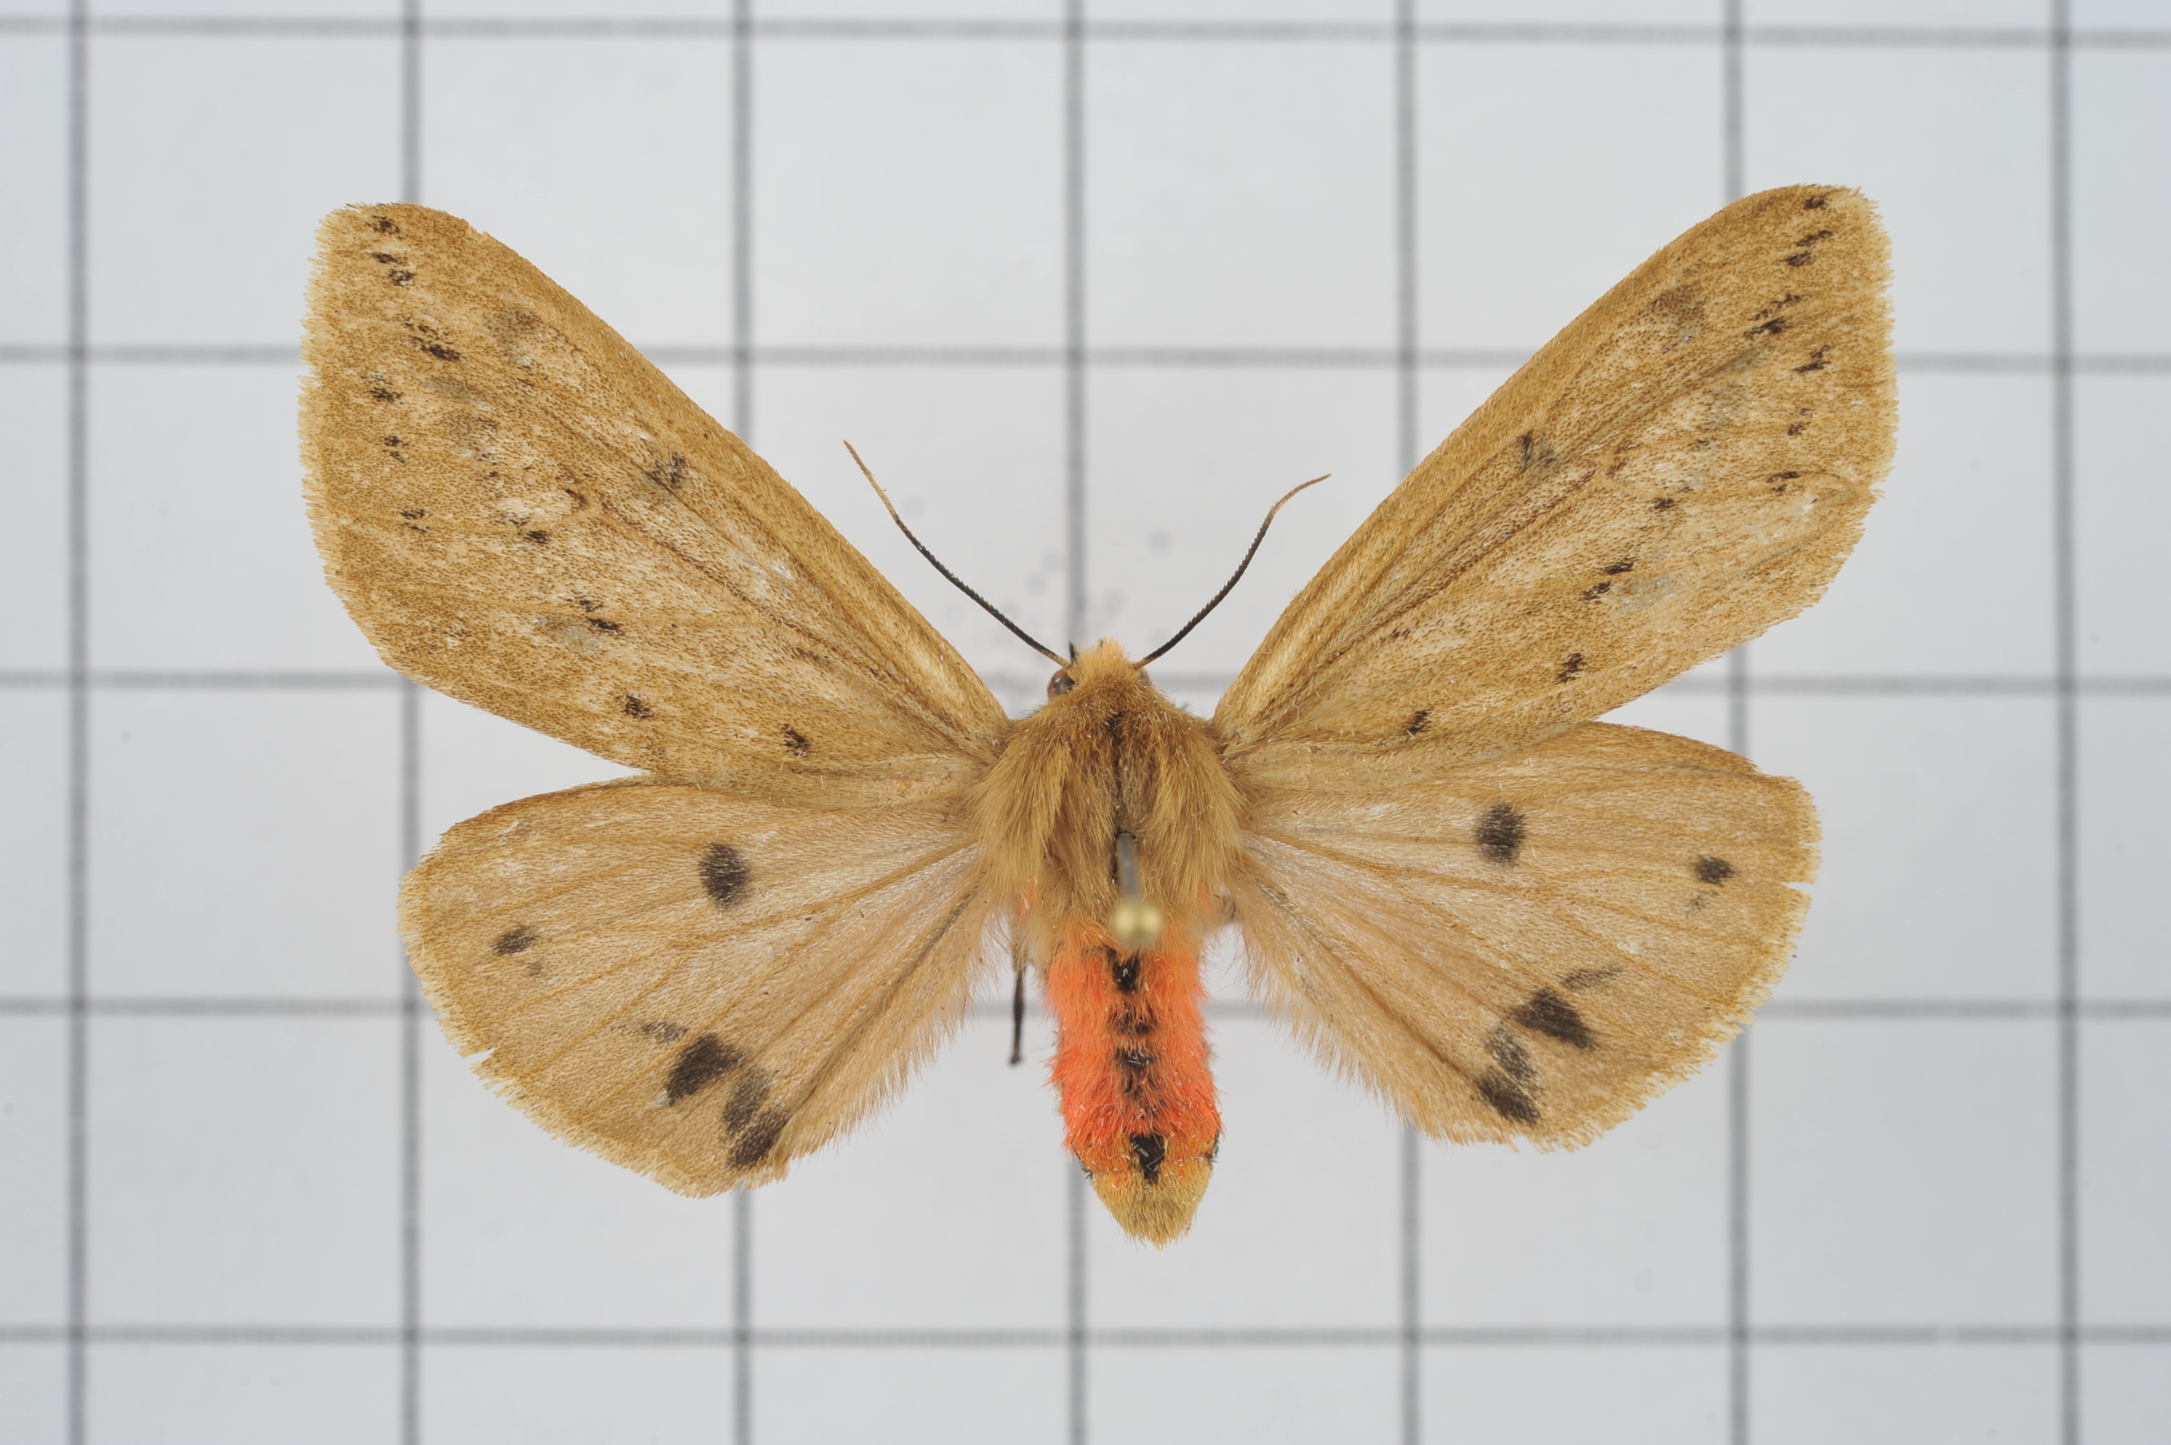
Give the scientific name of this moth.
Spilosoma fumida
